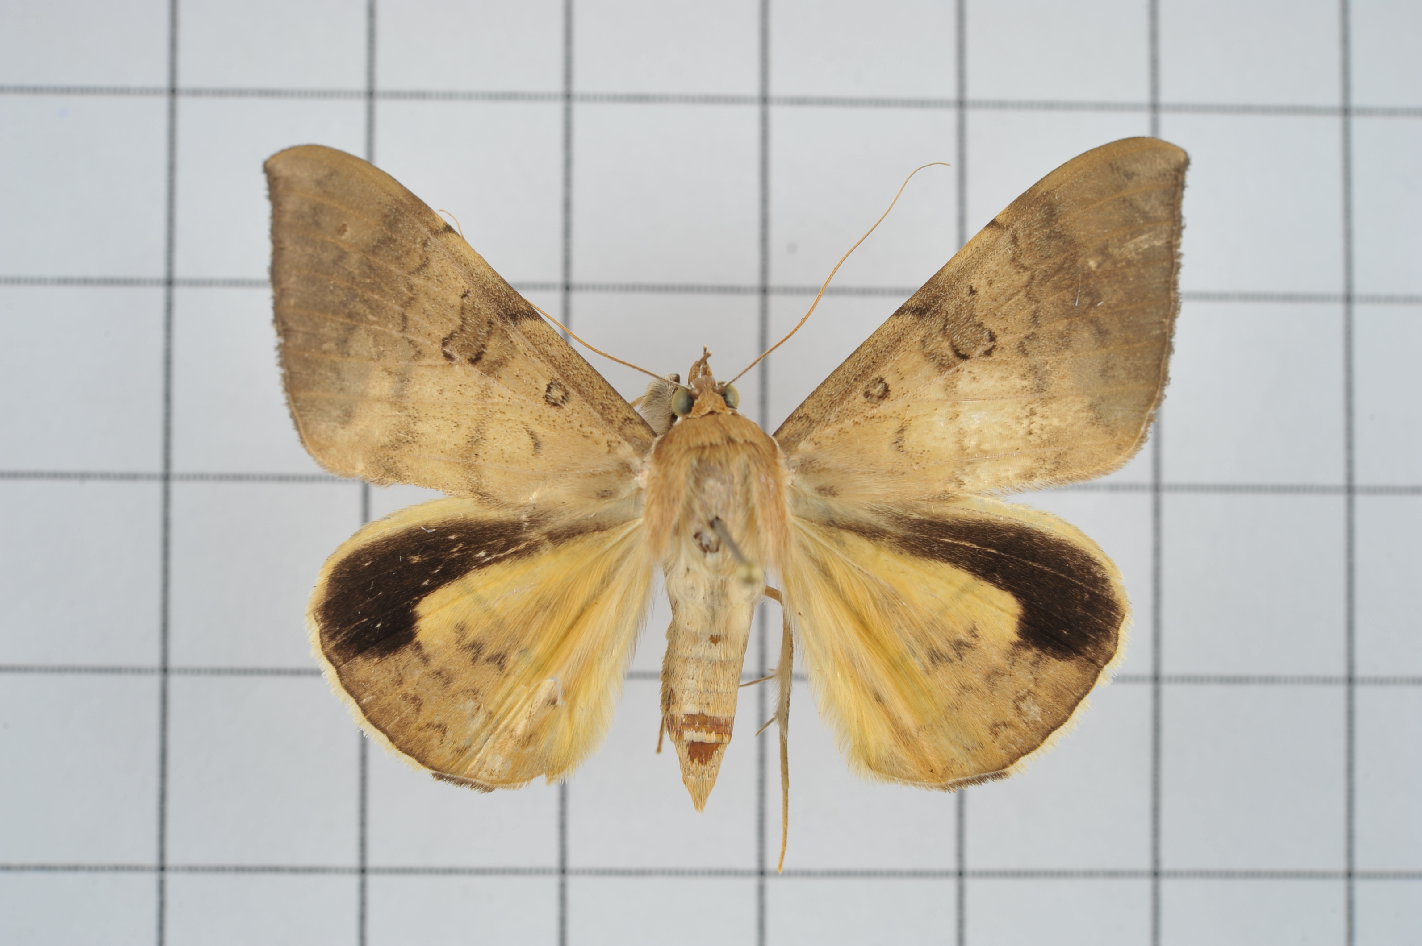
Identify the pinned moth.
Oxyodes scrobiculata
